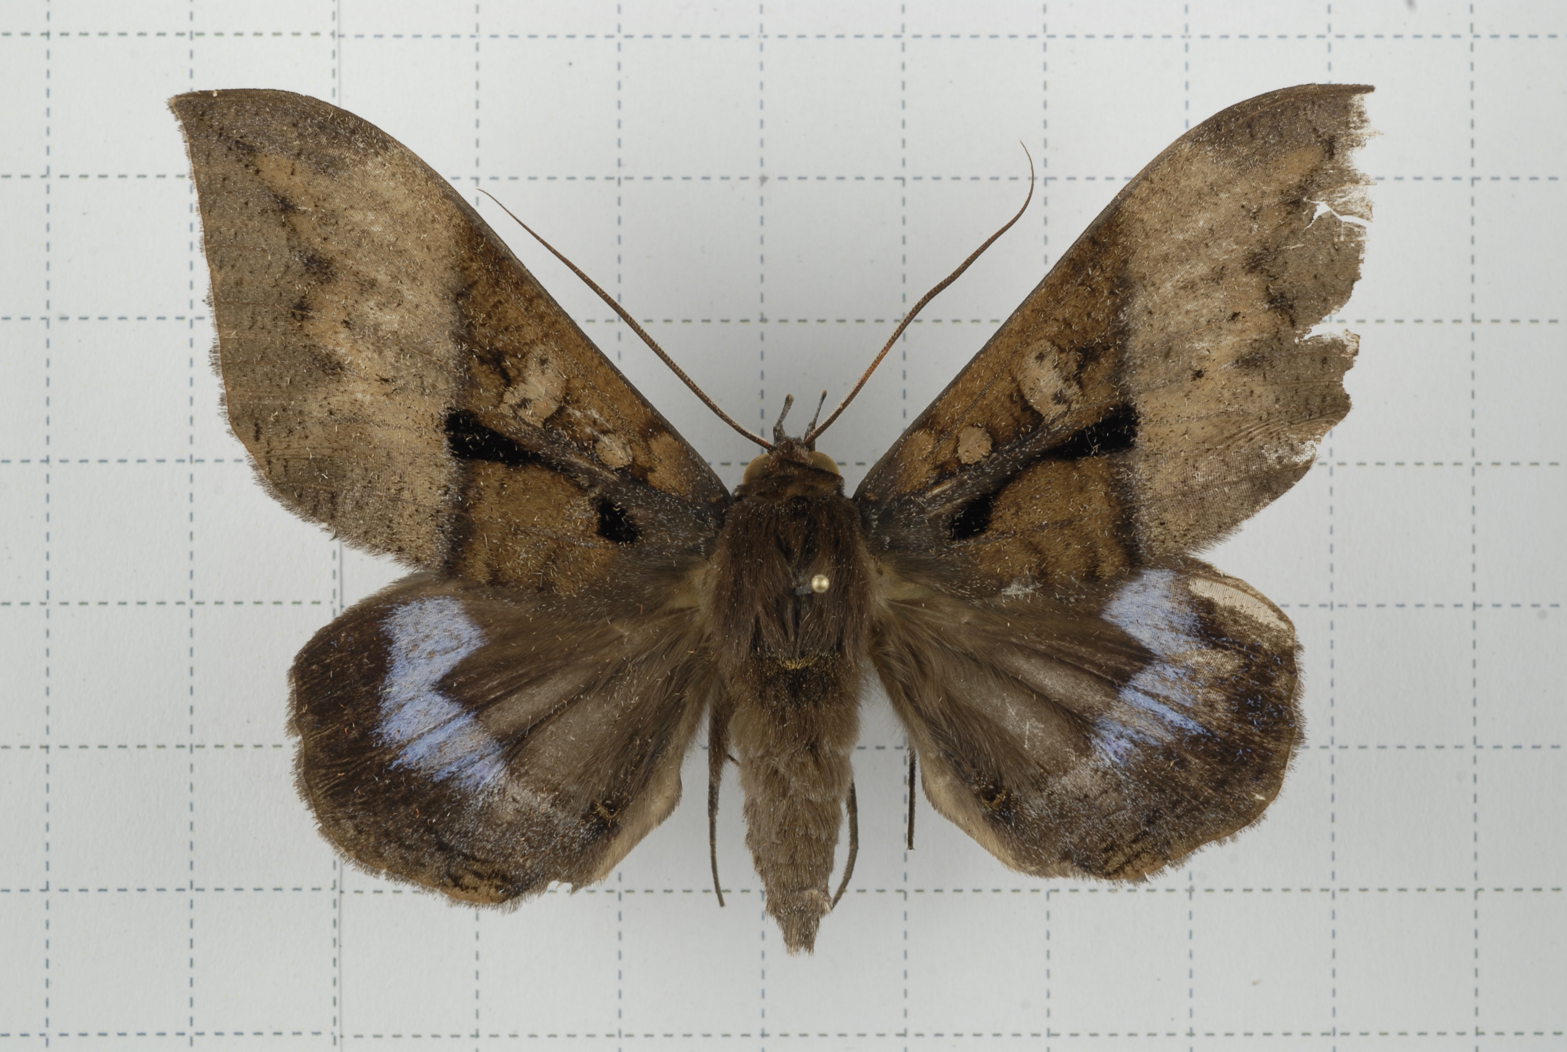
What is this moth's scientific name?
Ischyja manlia manlia
